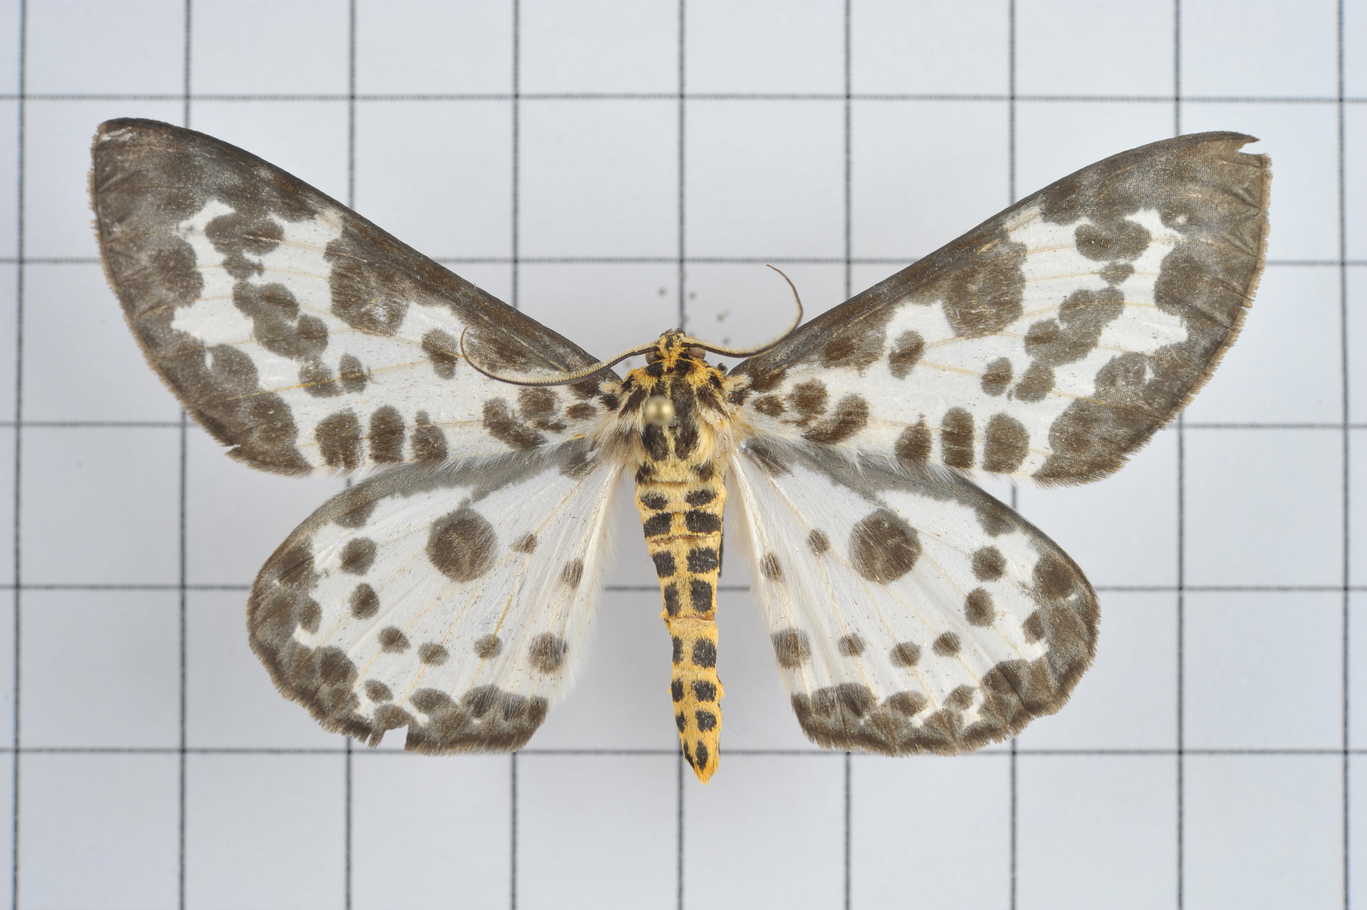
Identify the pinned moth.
Parapercnia giraffata
